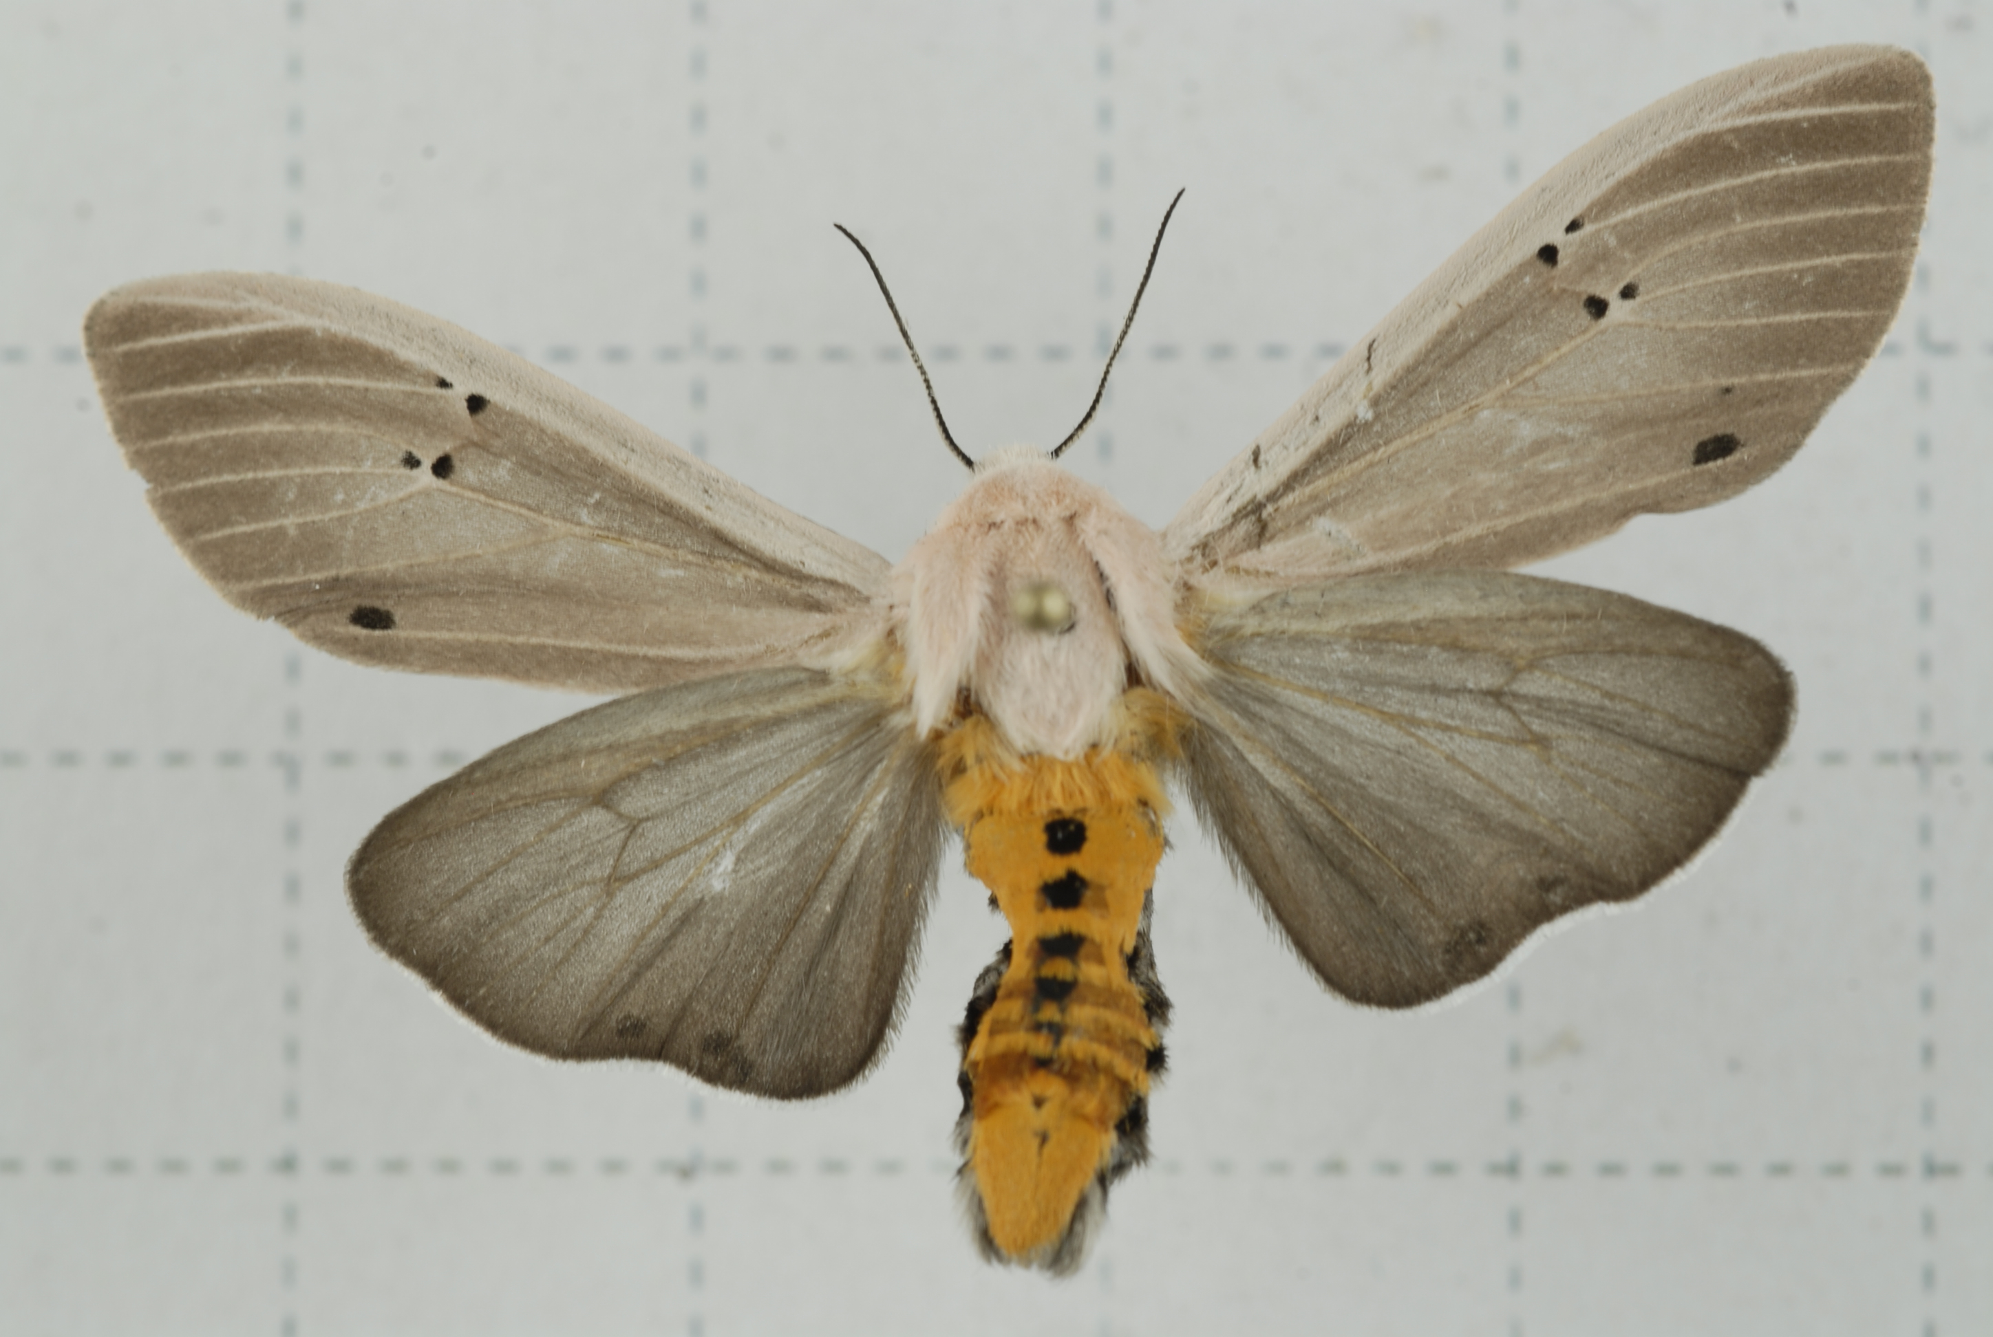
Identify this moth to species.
Creatonotos transiens koni
